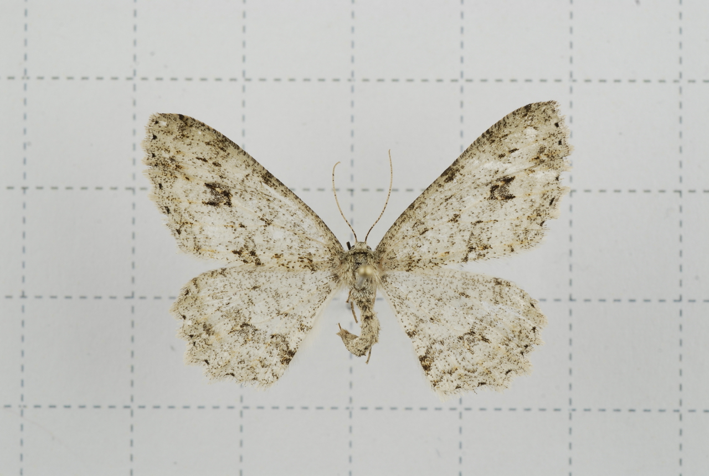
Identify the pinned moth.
Ectropis arizanensis
